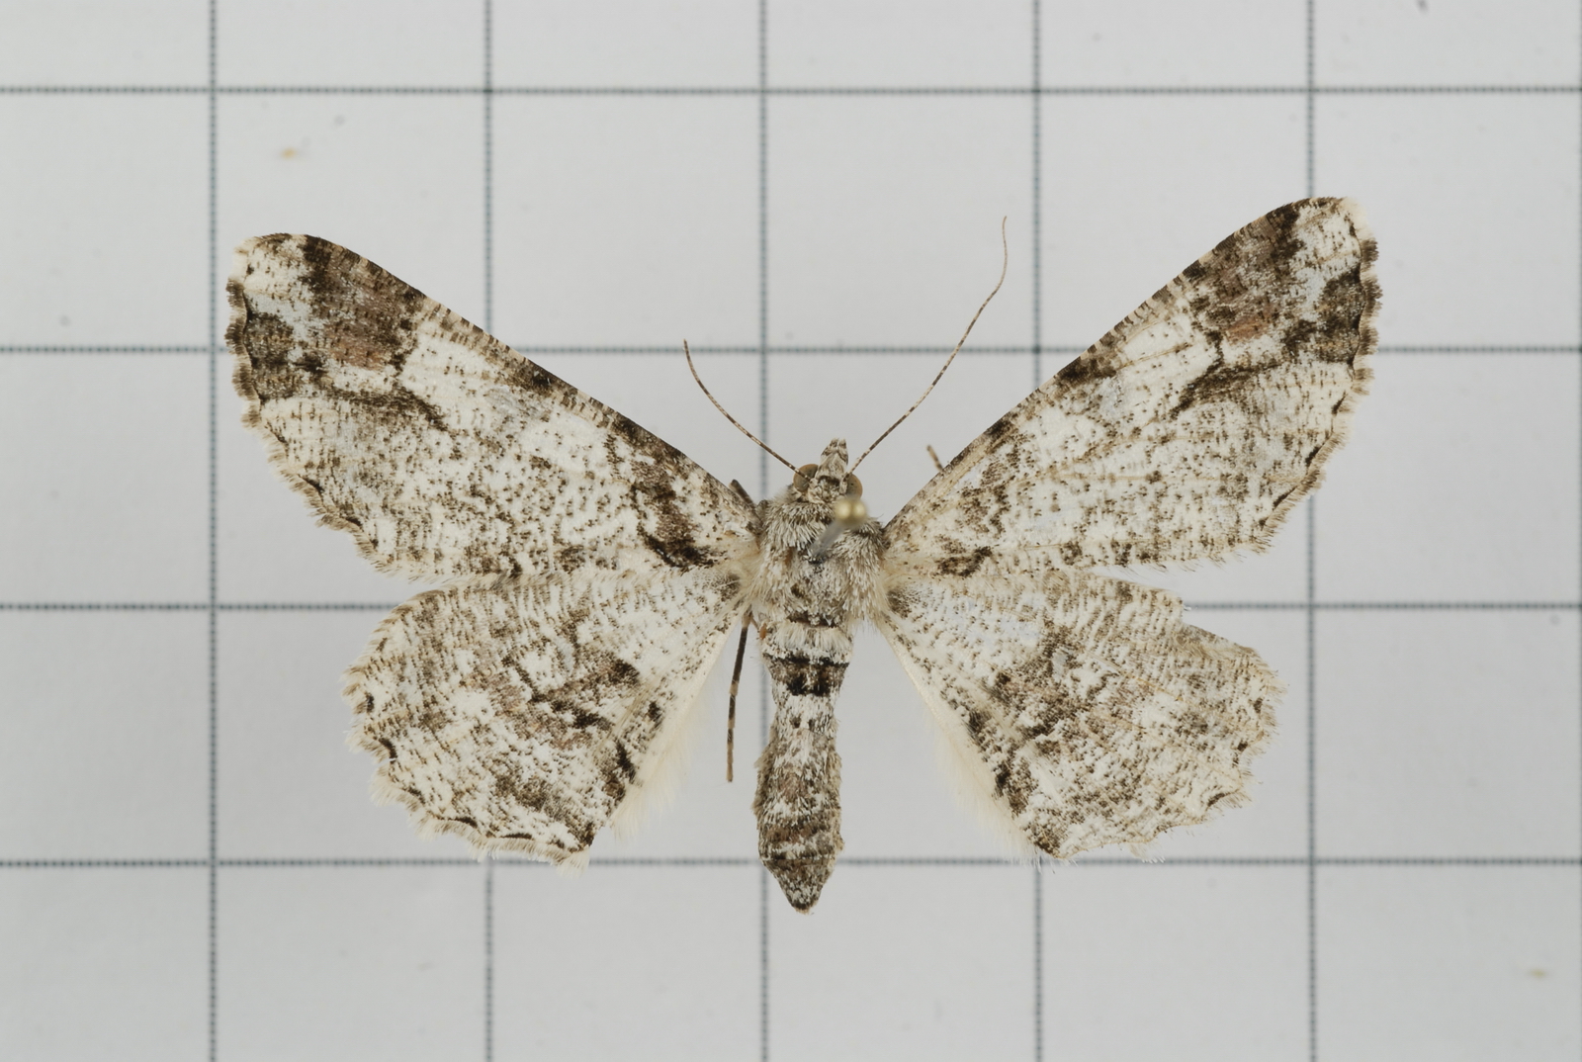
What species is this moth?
Cleora fraterna
